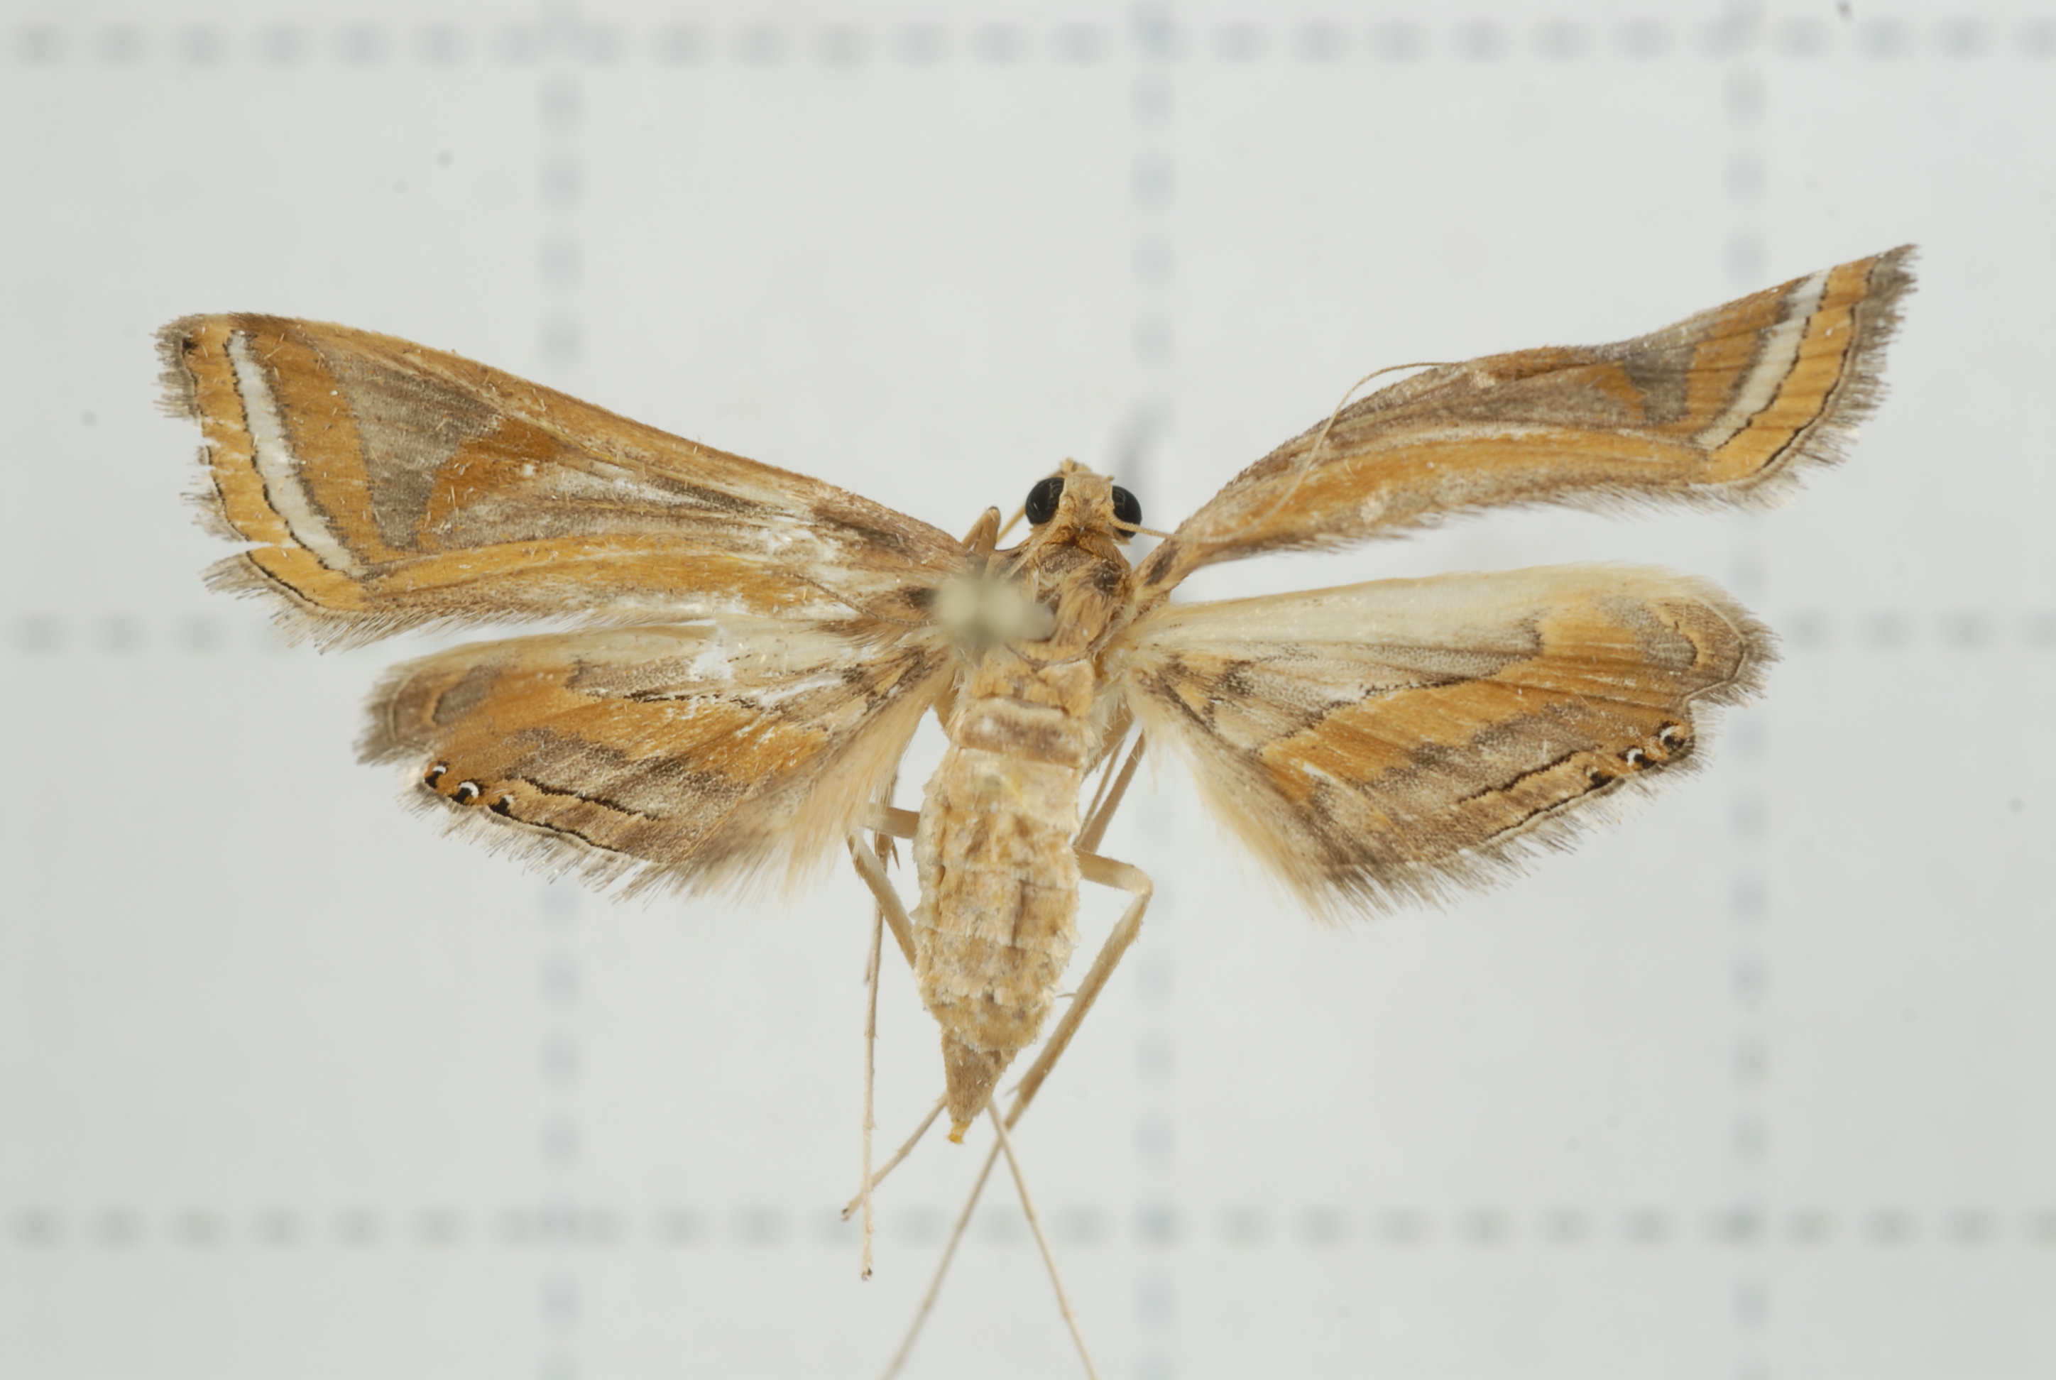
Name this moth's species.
Eoophyla gibbosalis
